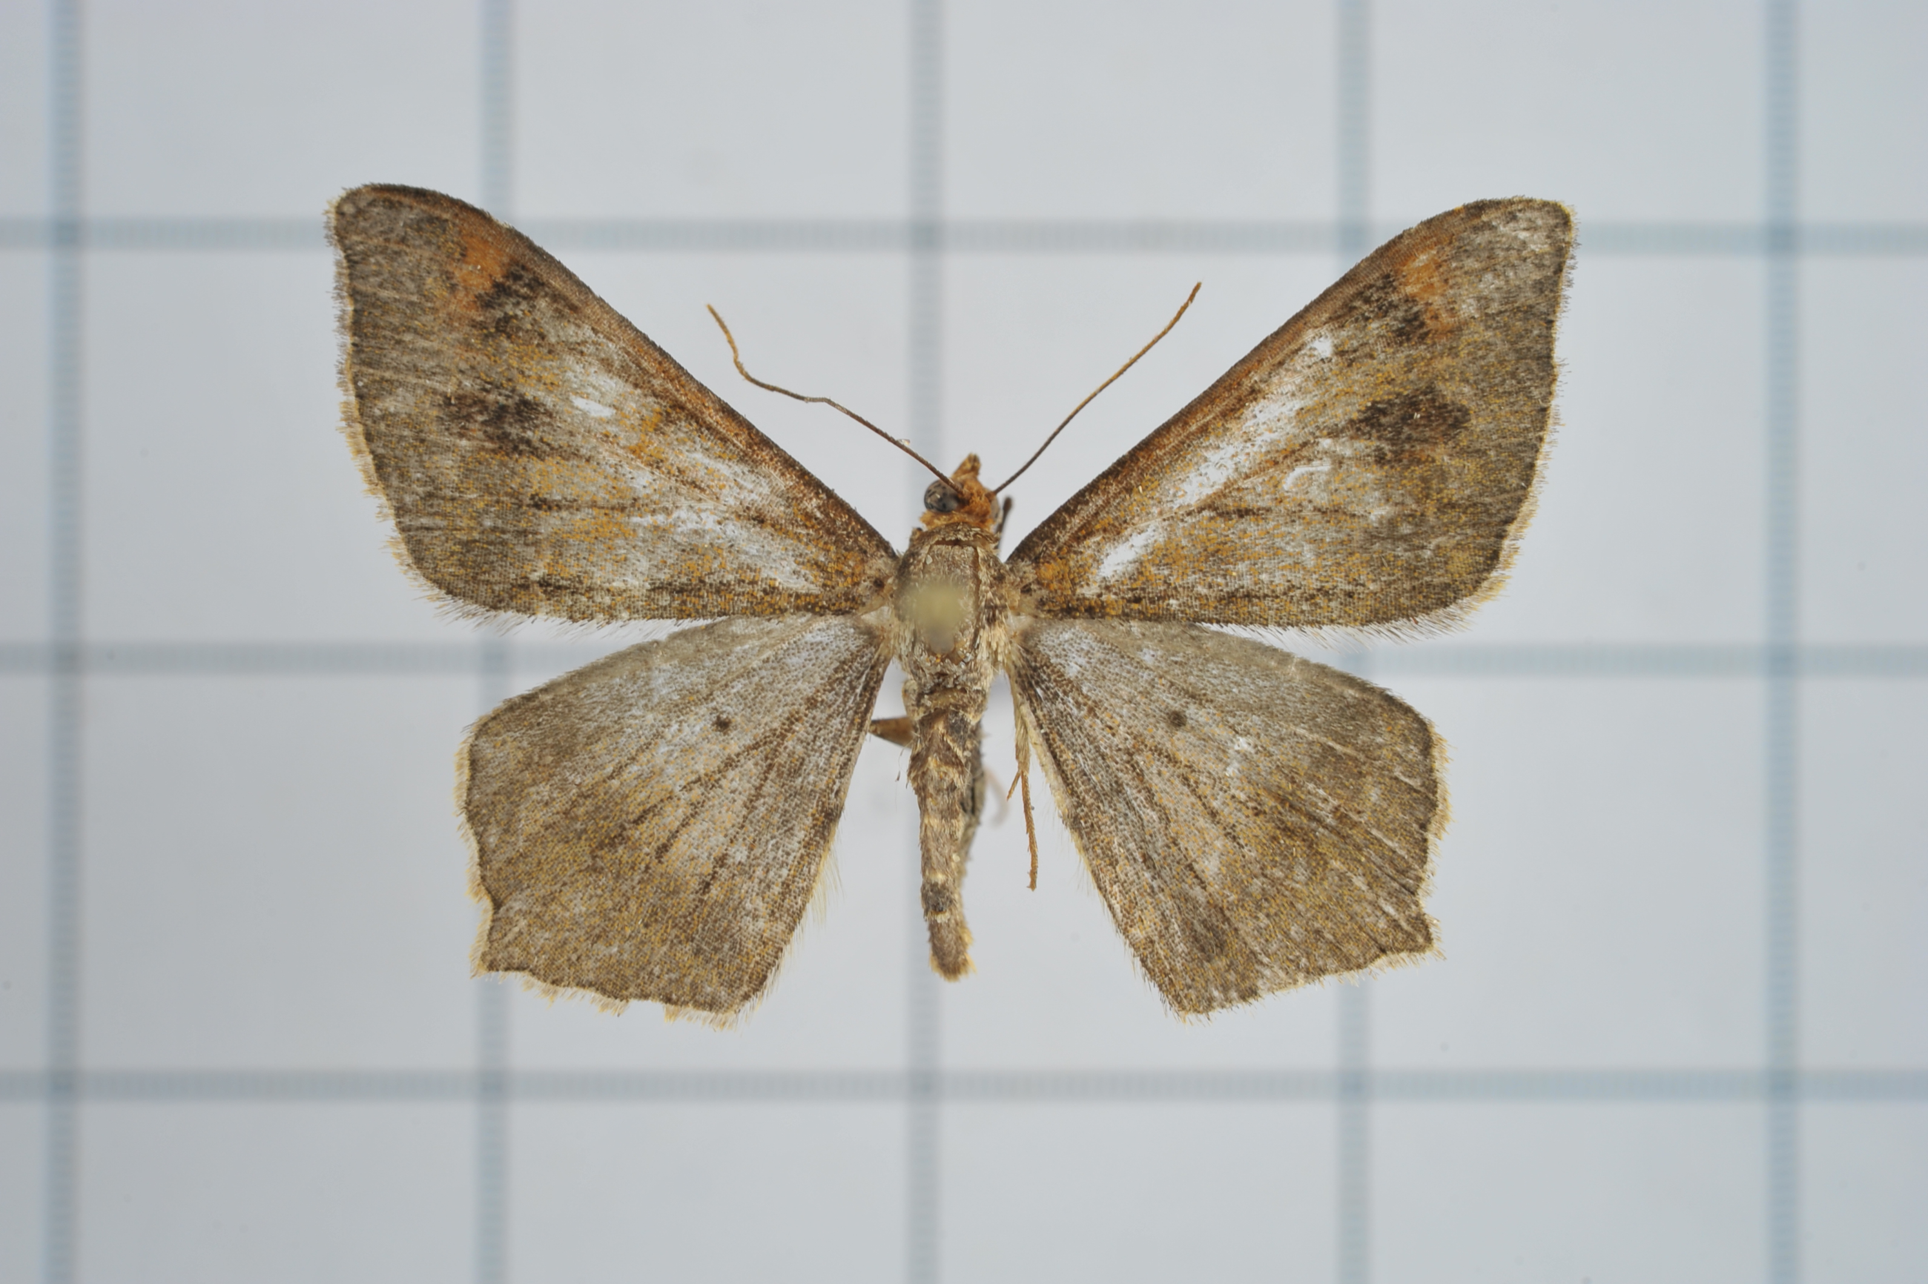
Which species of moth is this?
Macaria abydata
